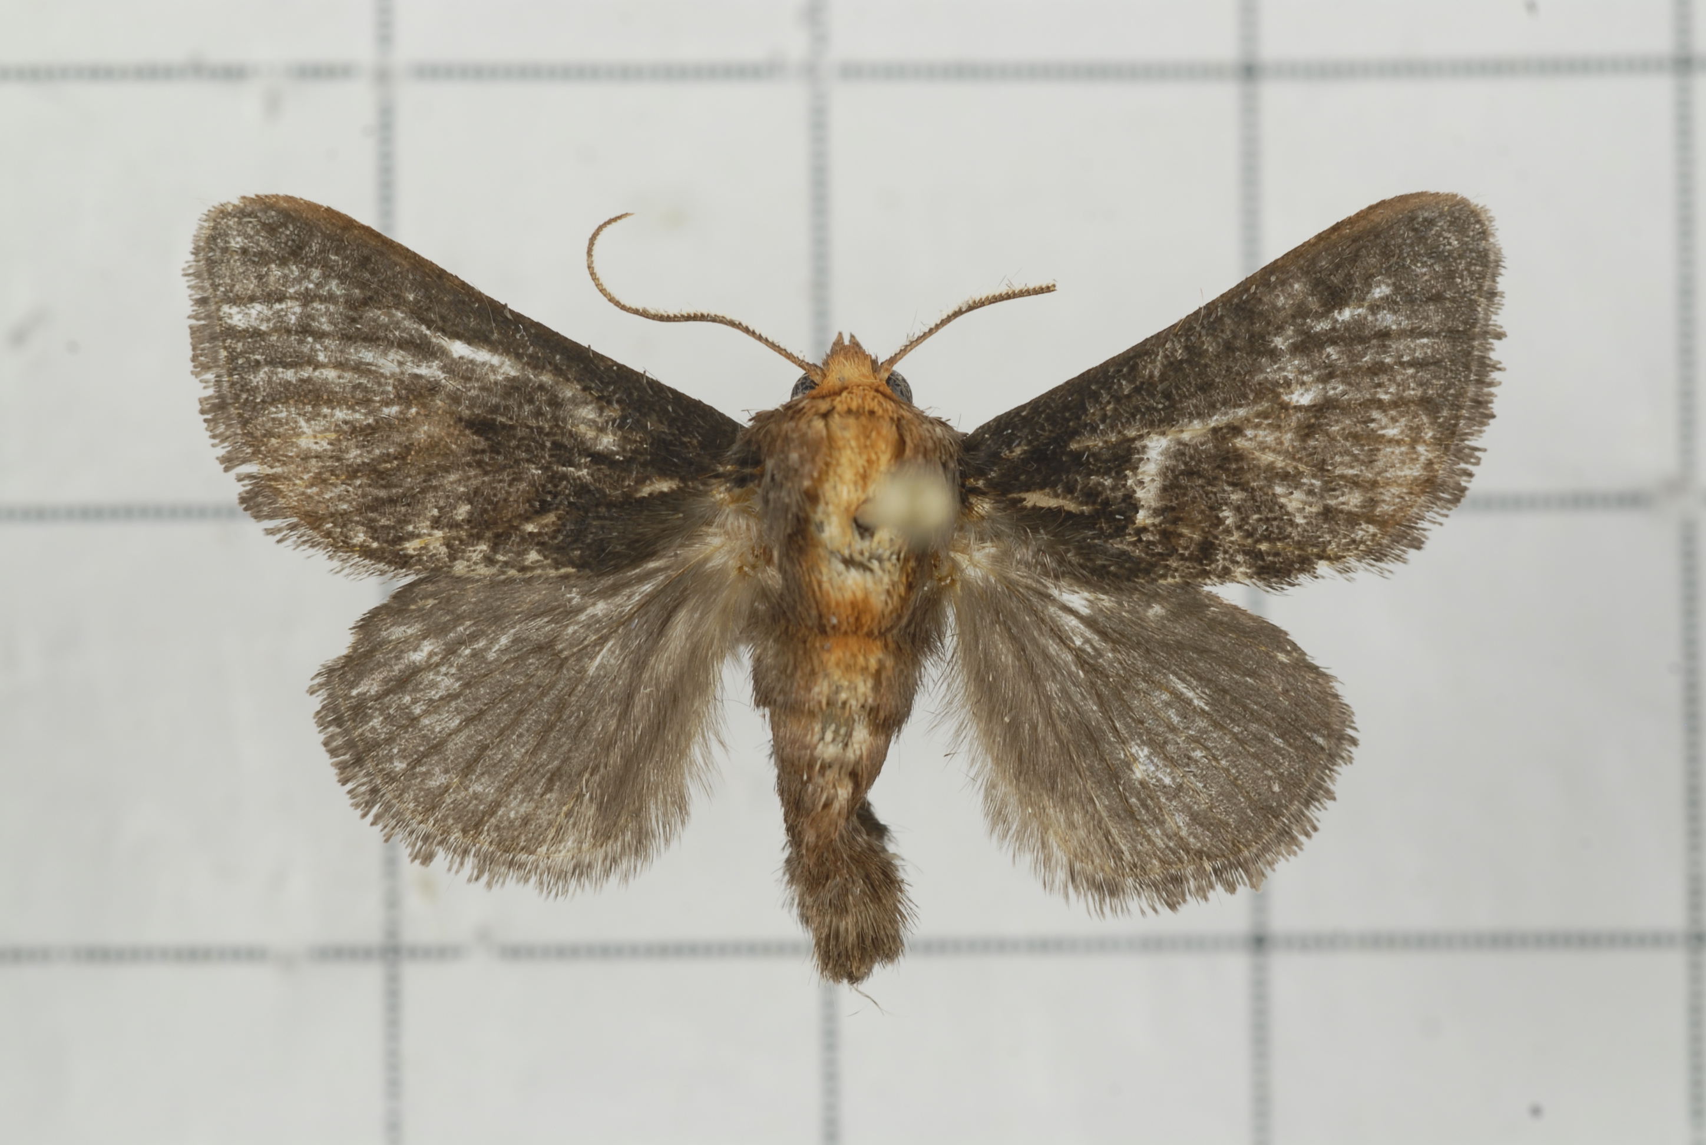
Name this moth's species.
Iraga rugosa
